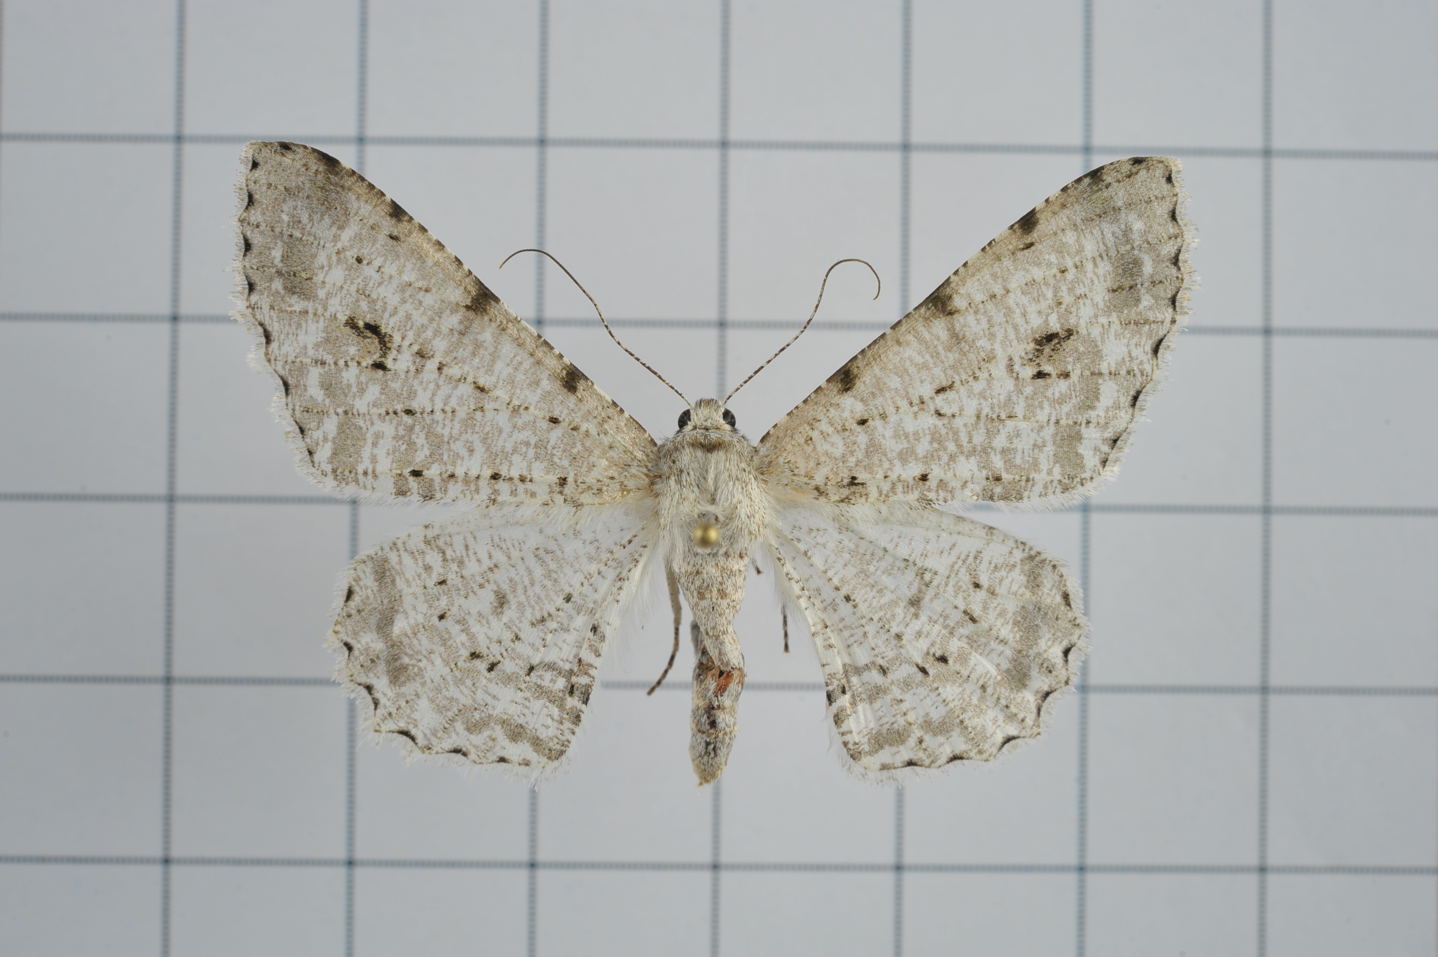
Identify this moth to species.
Lassaba parvalbidaria parvalbidaria
